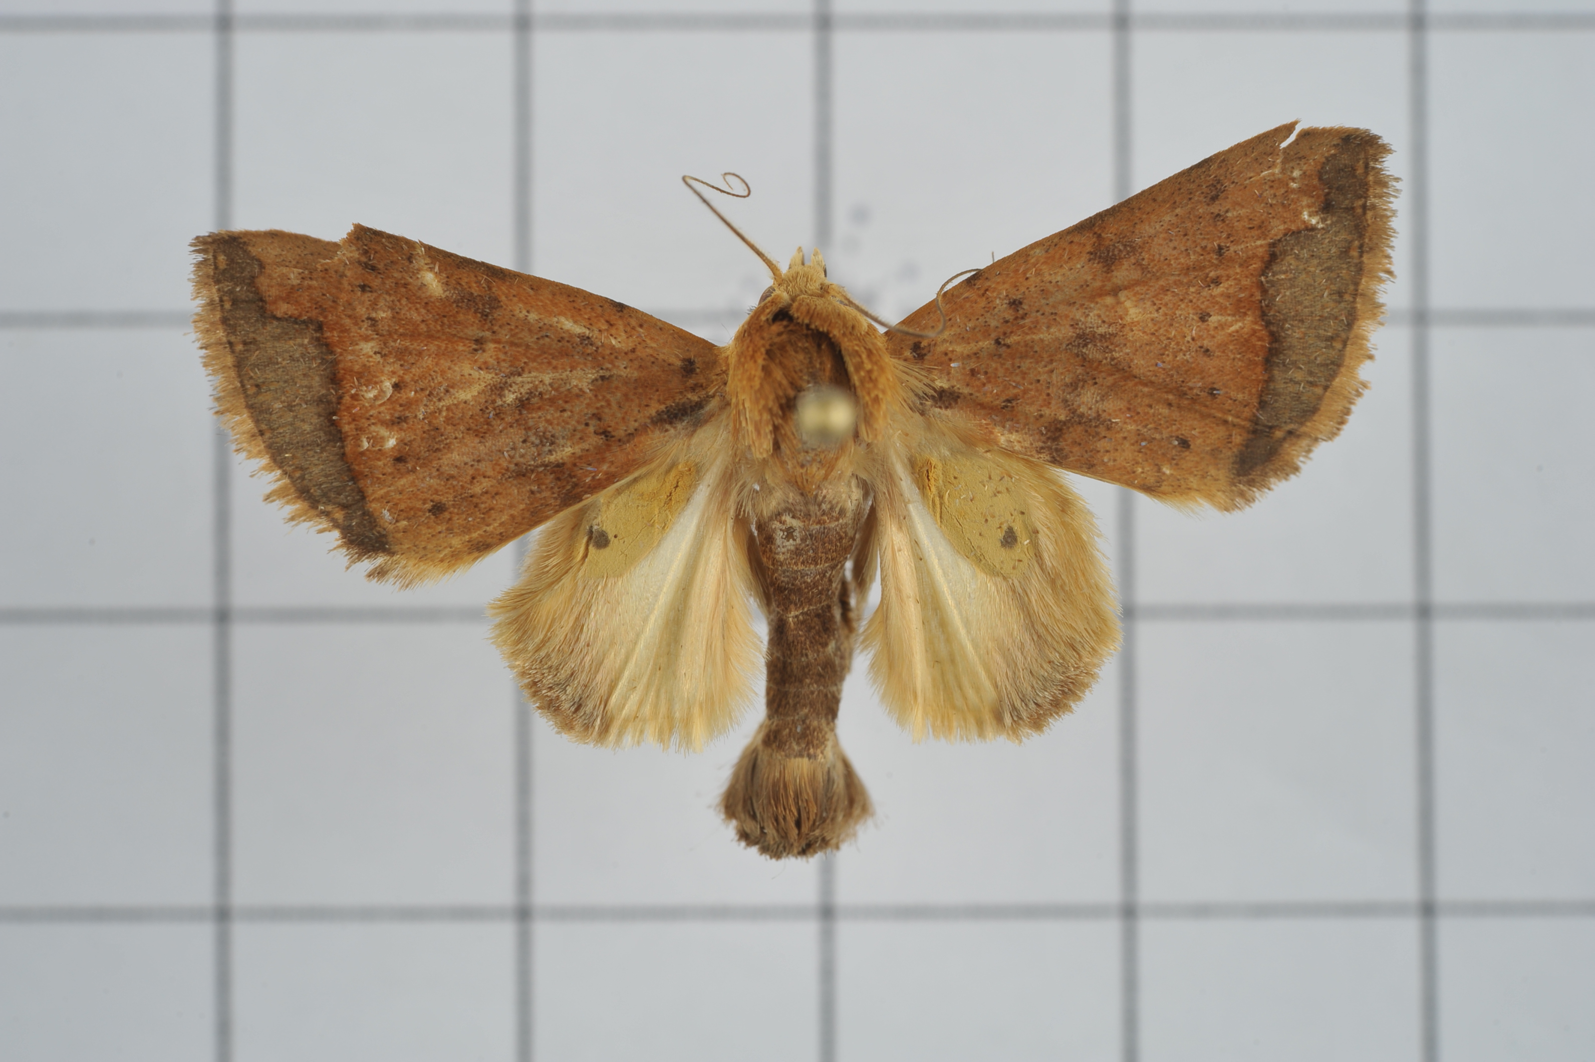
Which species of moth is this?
Bocula diffisa
